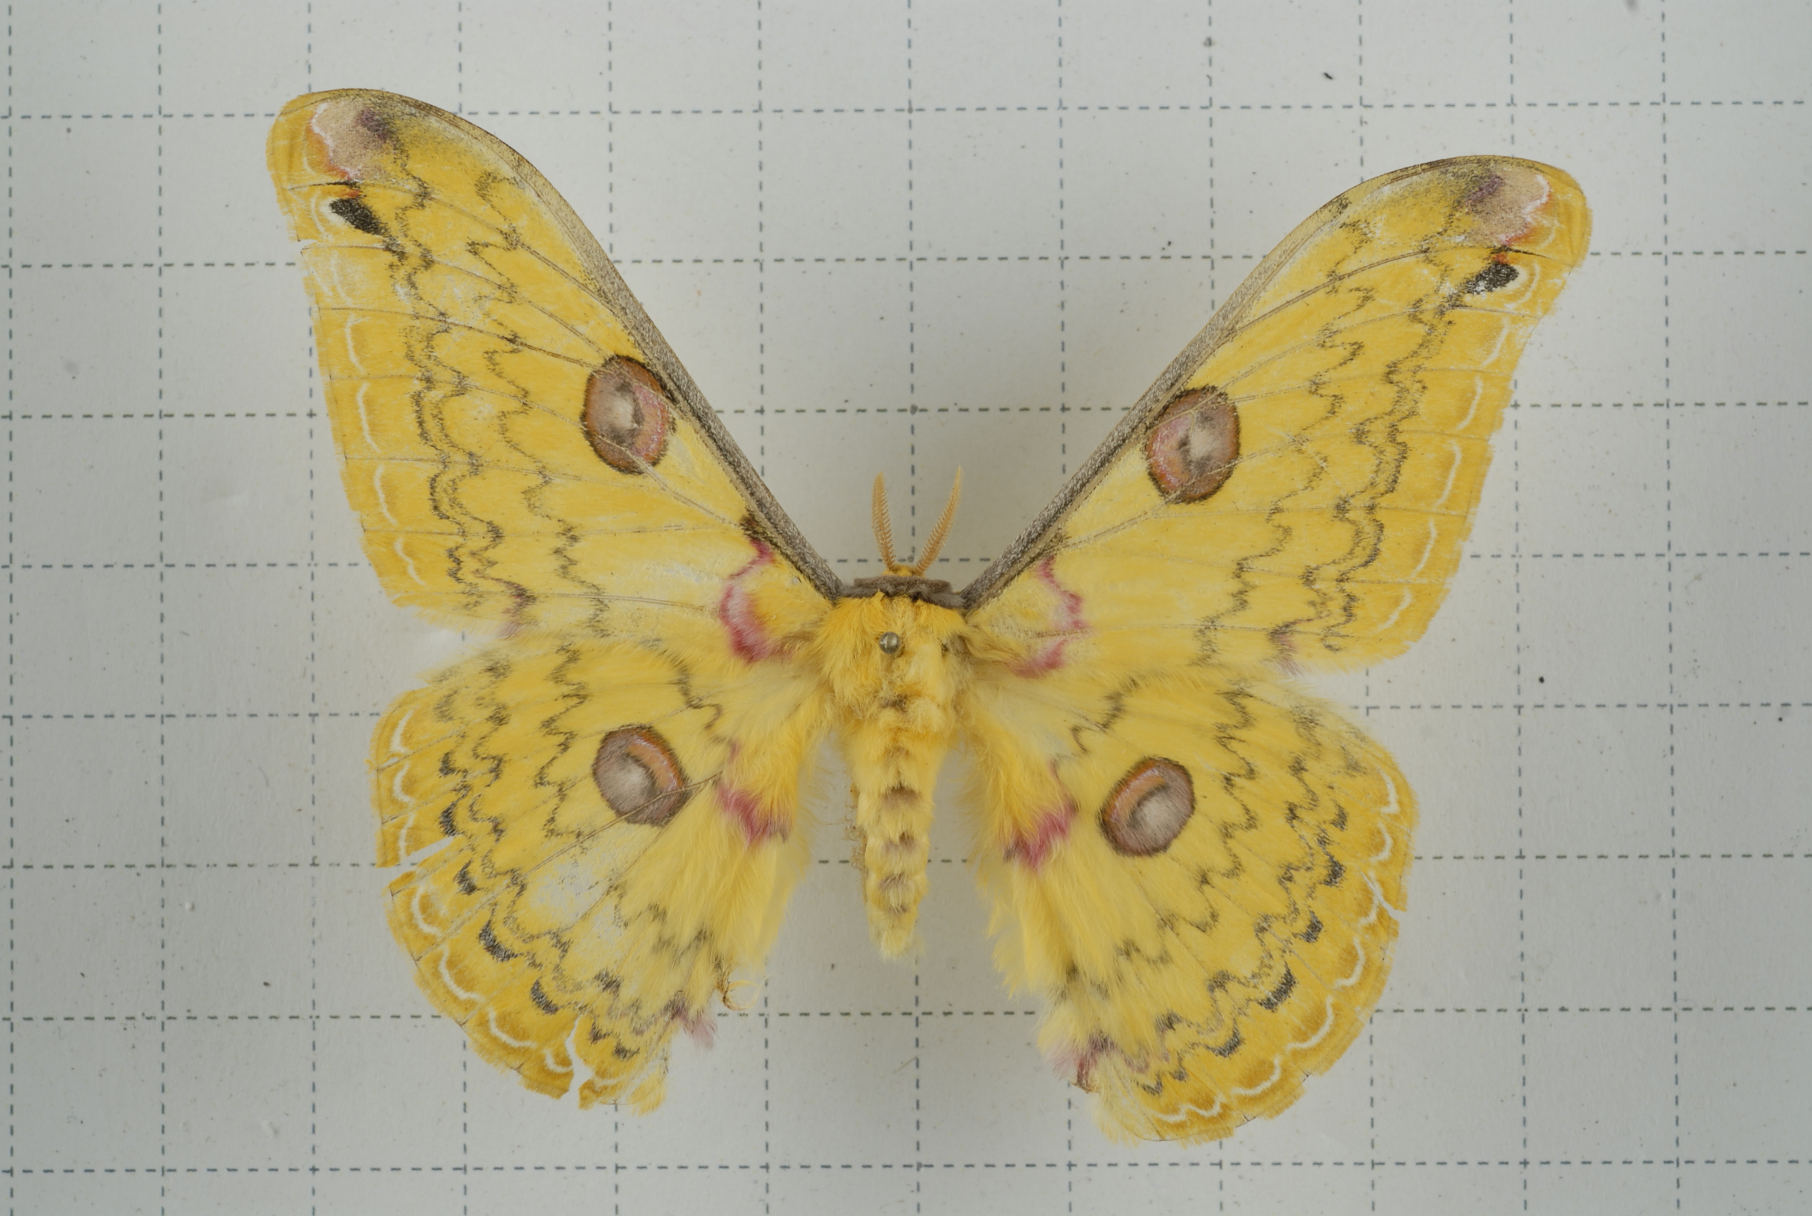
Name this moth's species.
Loepa formosensis
